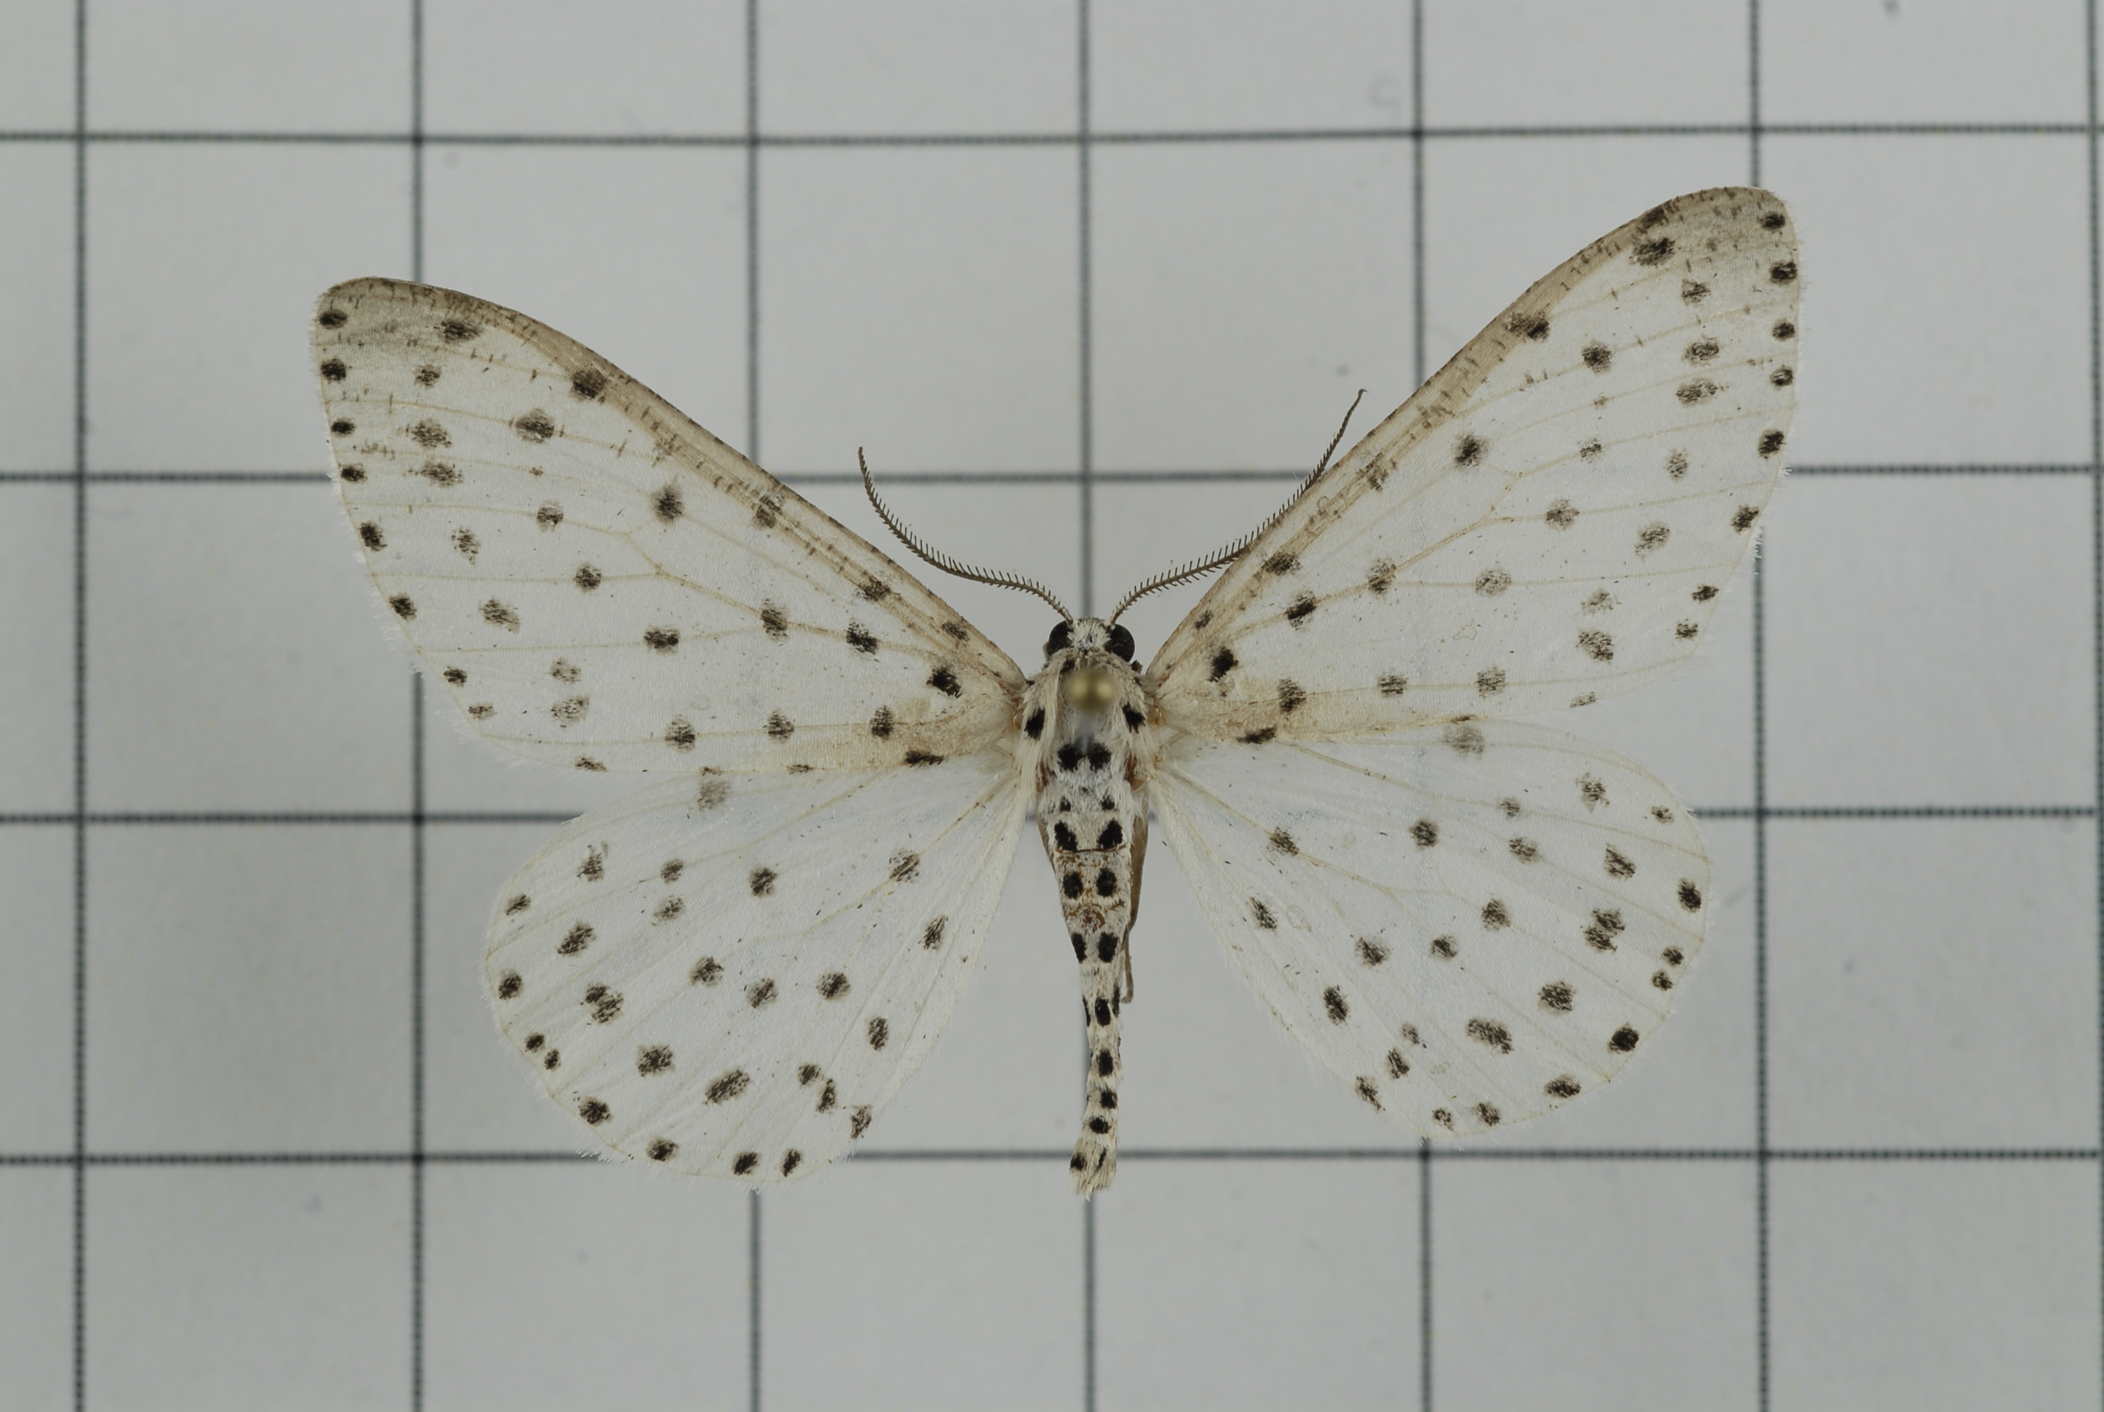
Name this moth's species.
Xenoplia trivialis
